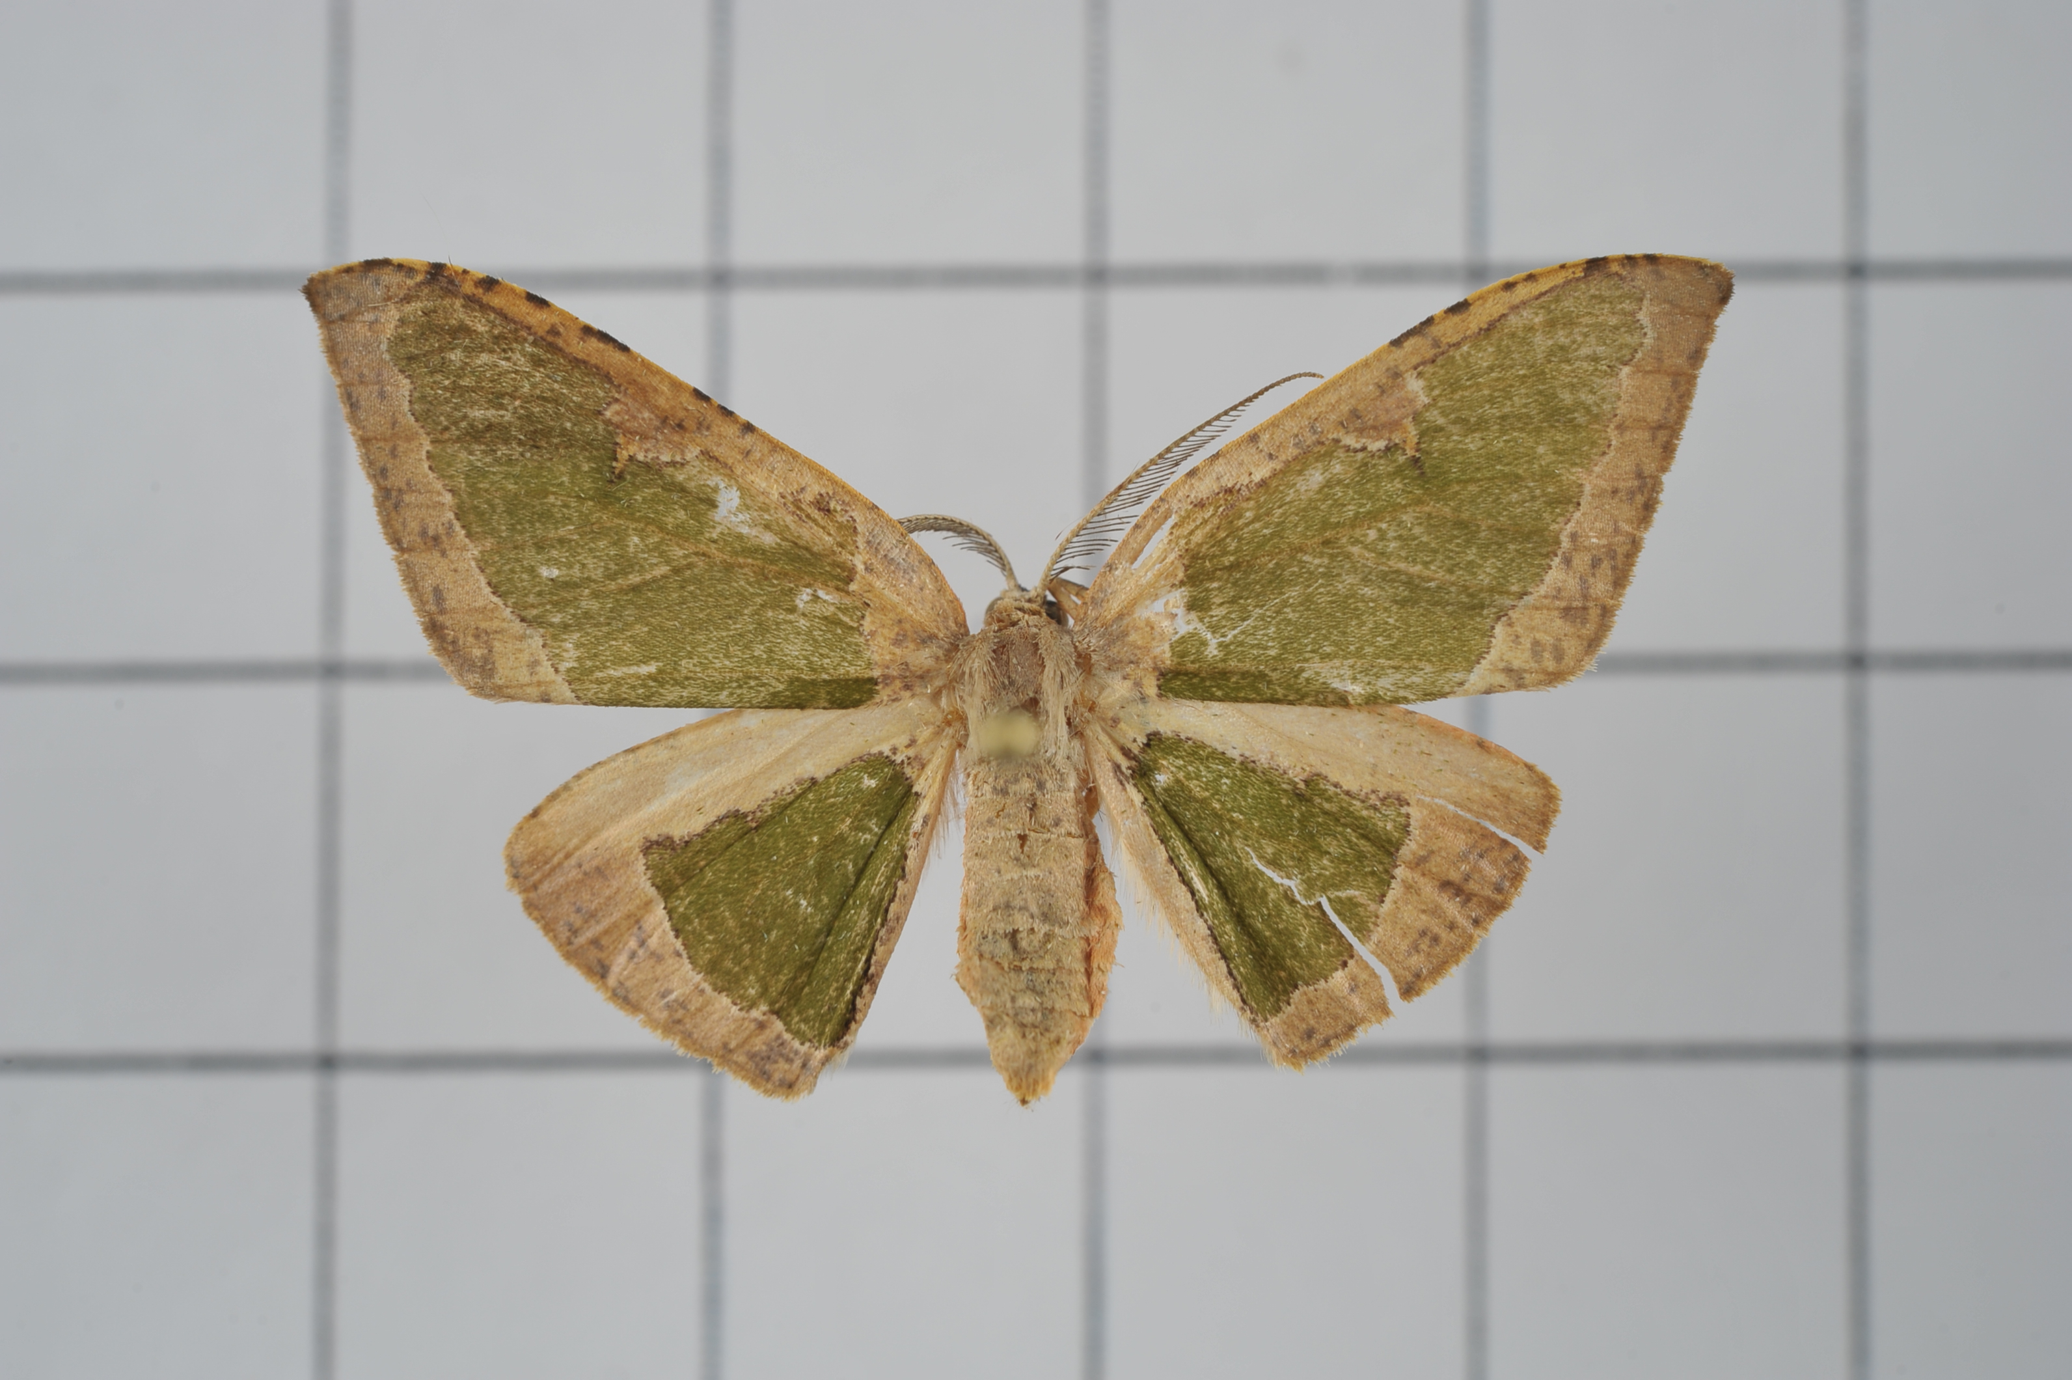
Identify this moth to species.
Celenna festivaria formosensis
